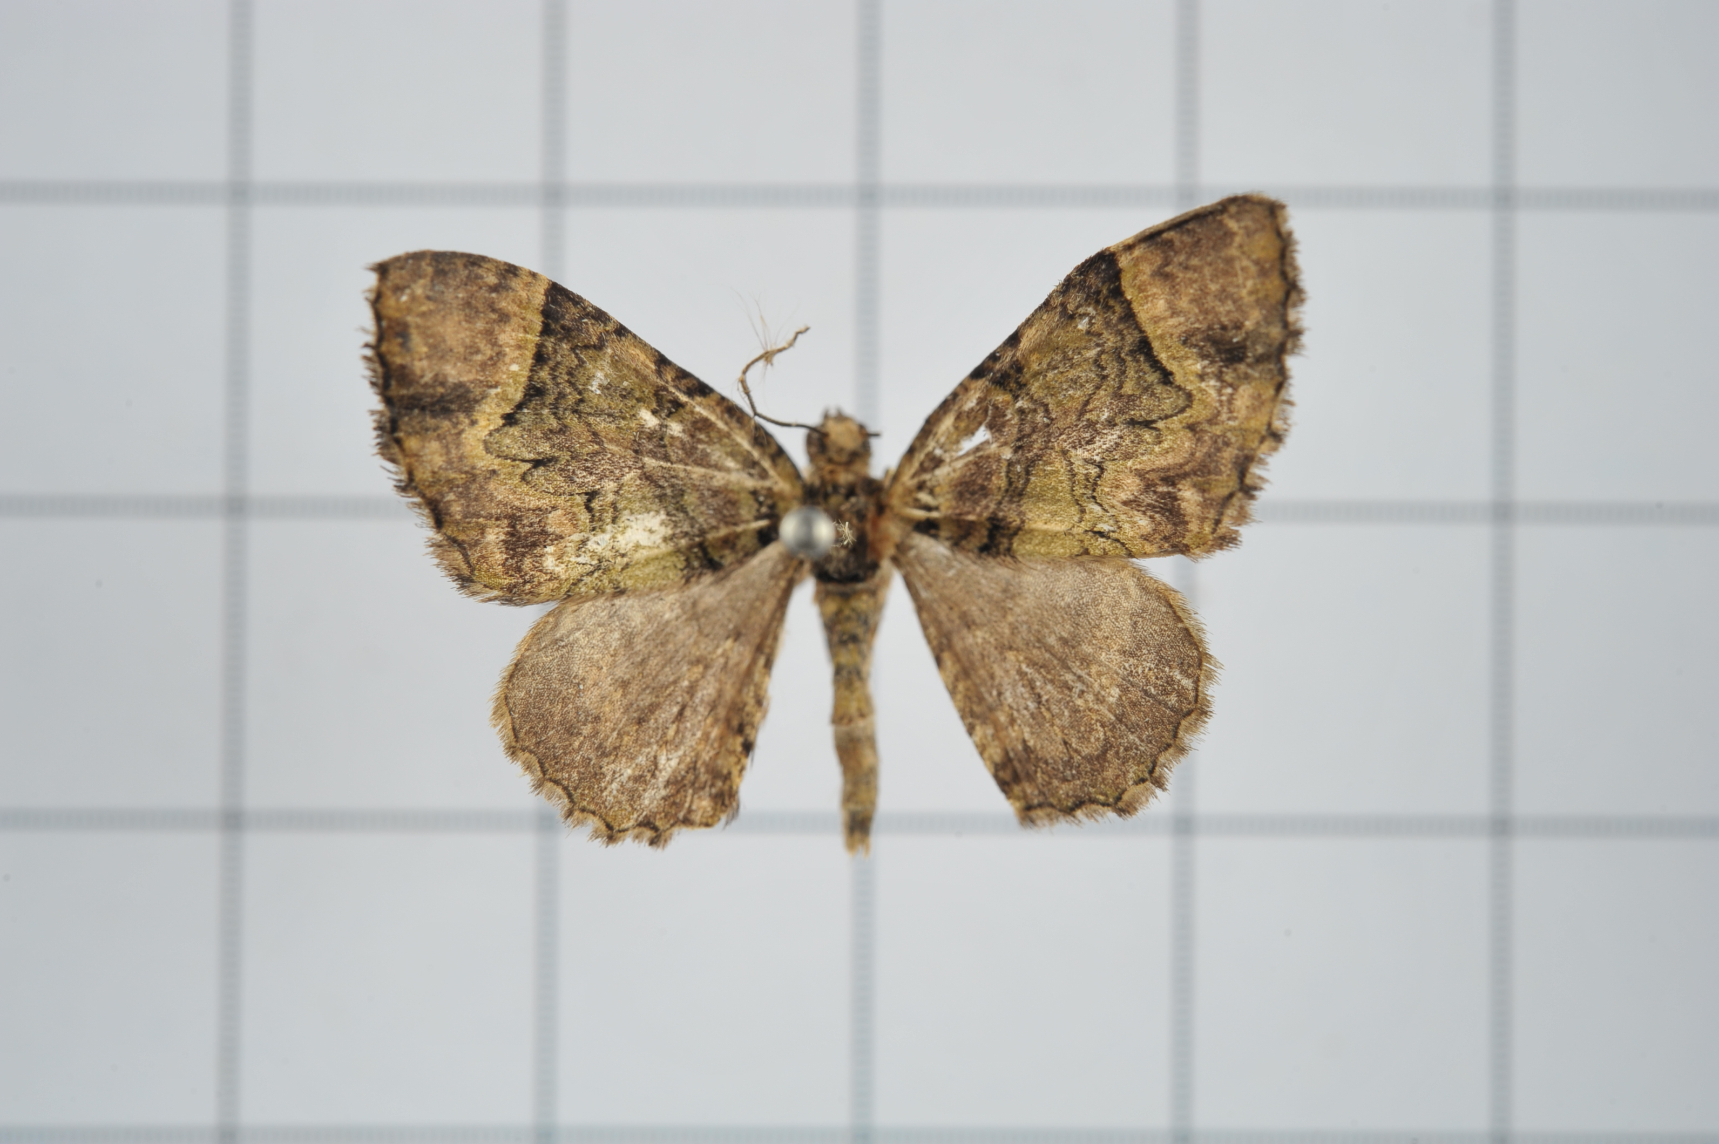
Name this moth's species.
Catarhoe obscura obscura
